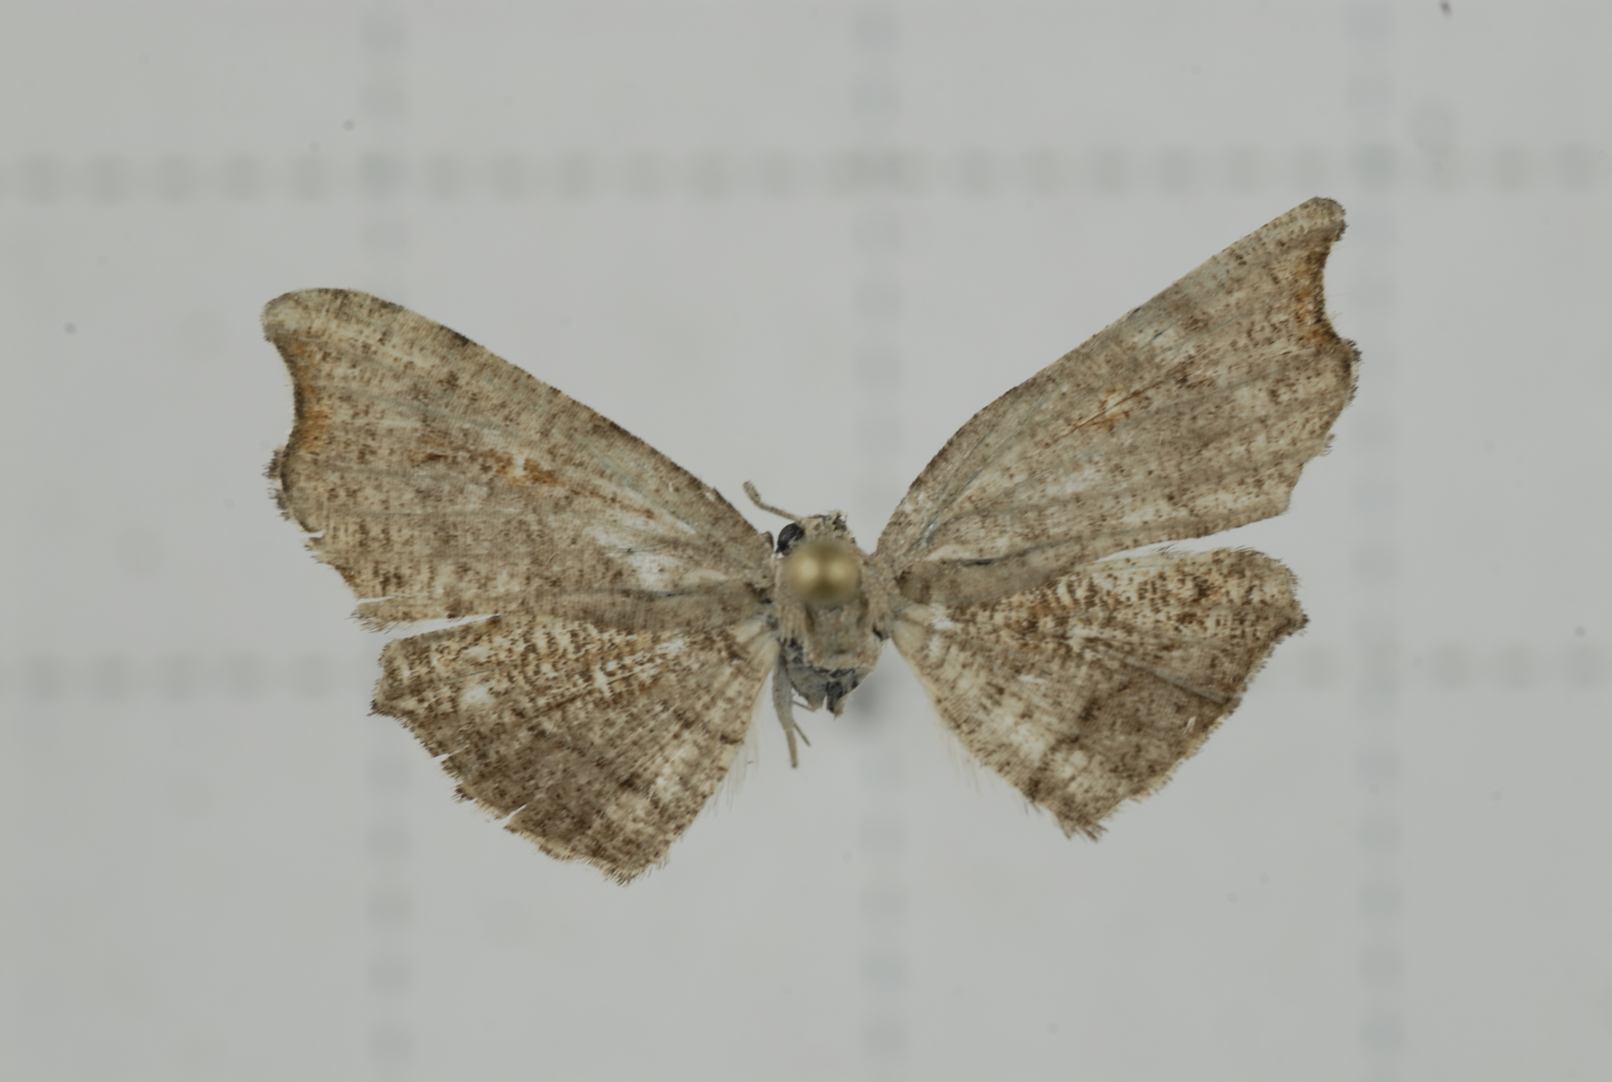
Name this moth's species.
Chundana emarginata
